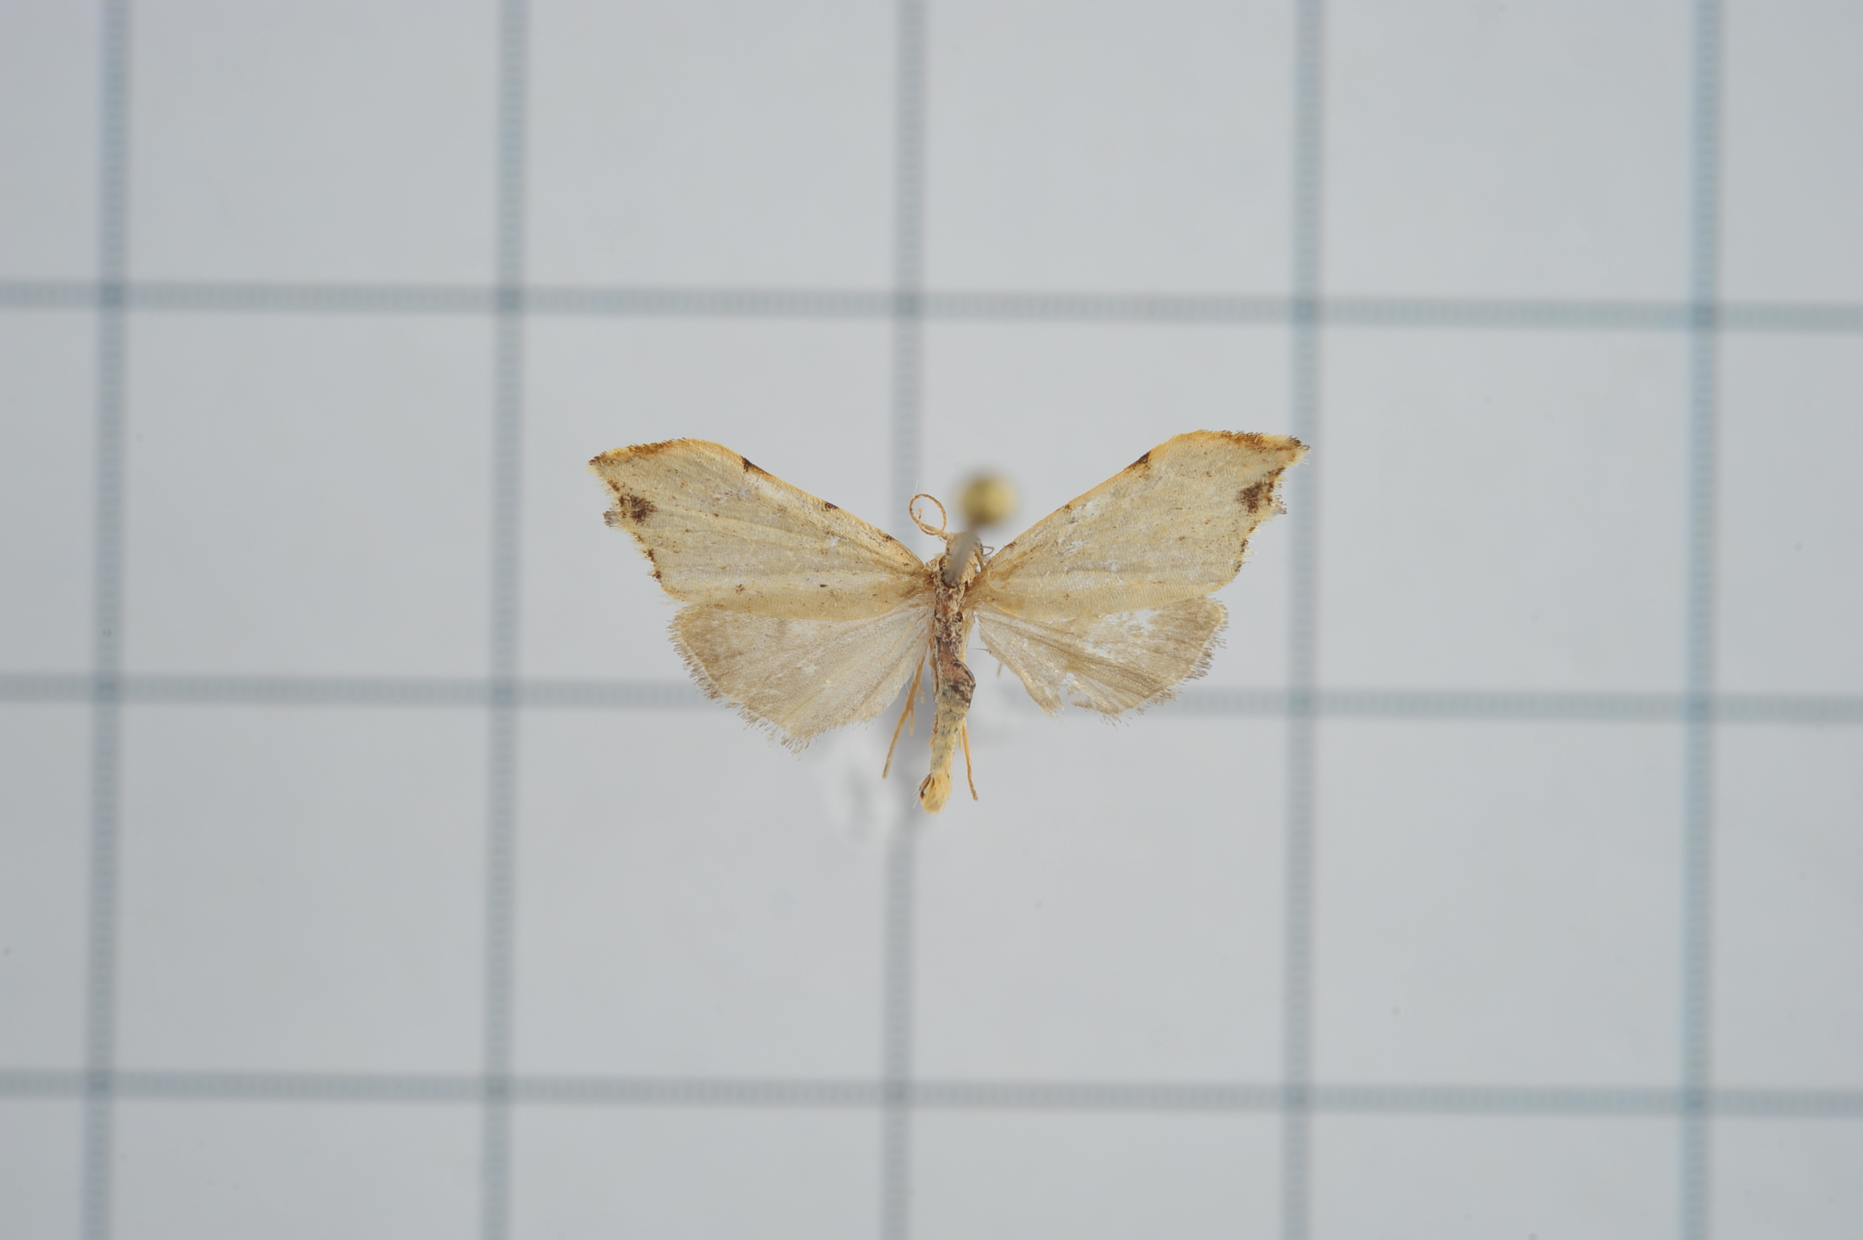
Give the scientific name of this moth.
Oxacme cretacea
